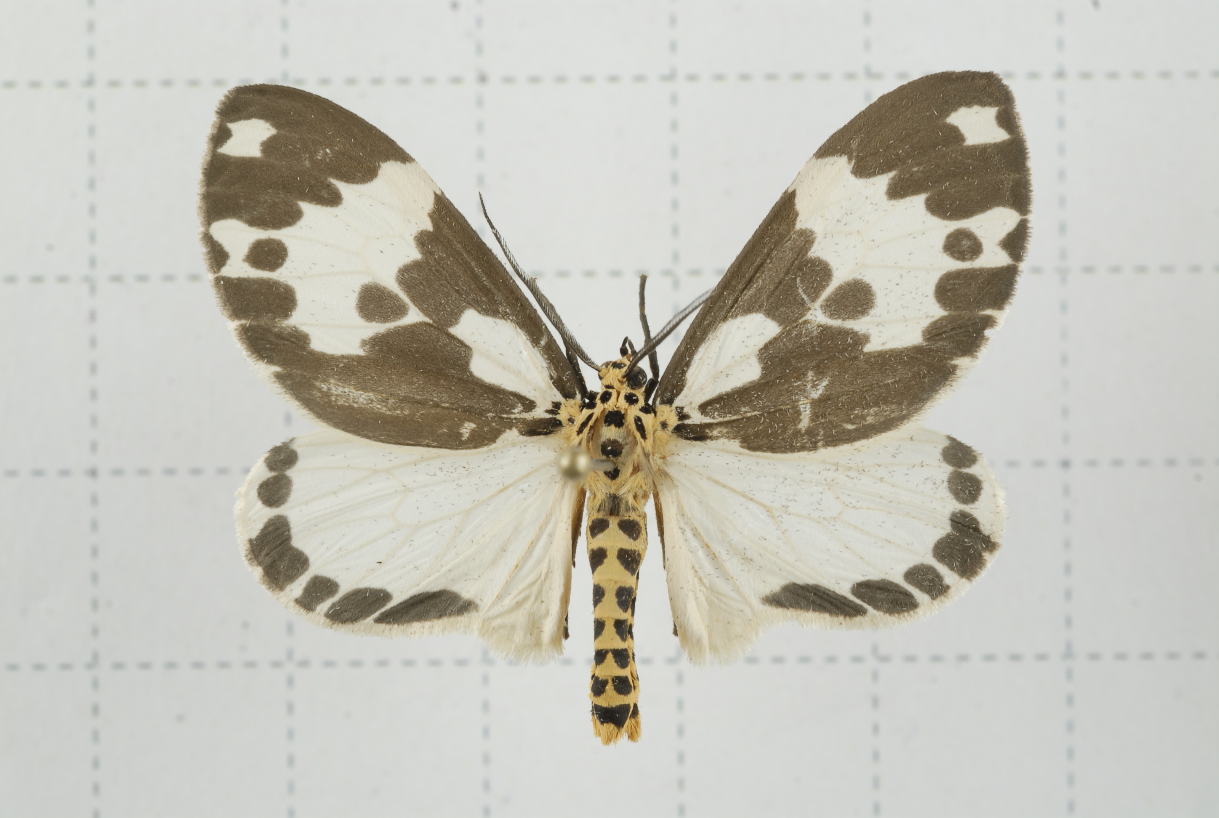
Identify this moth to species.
Nyctemera carissima formosana
